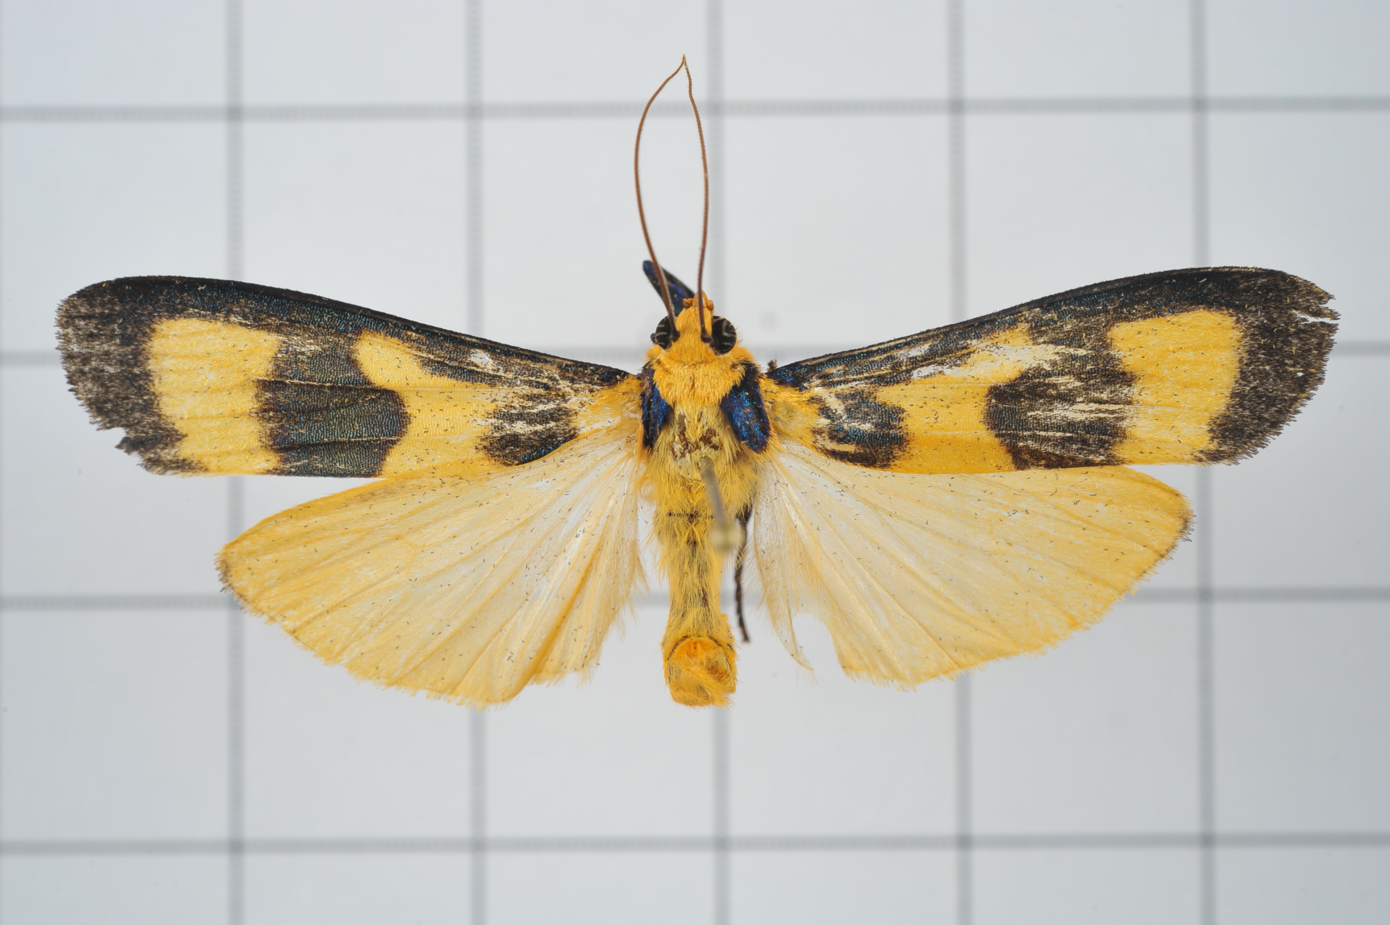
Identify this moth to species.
Chrysaeglia magnifica
